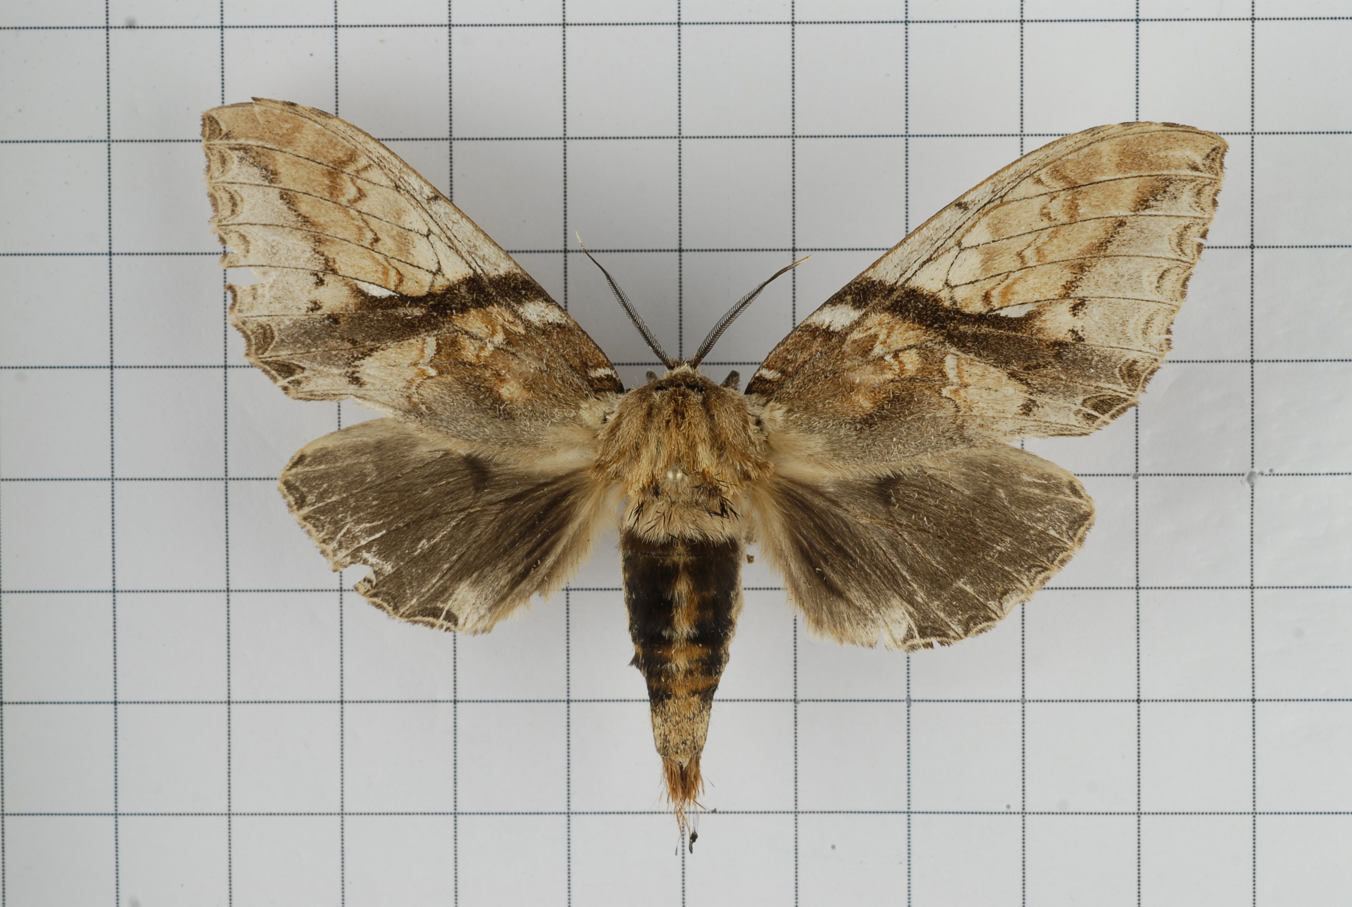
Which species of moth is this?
Dudusa nobilis
